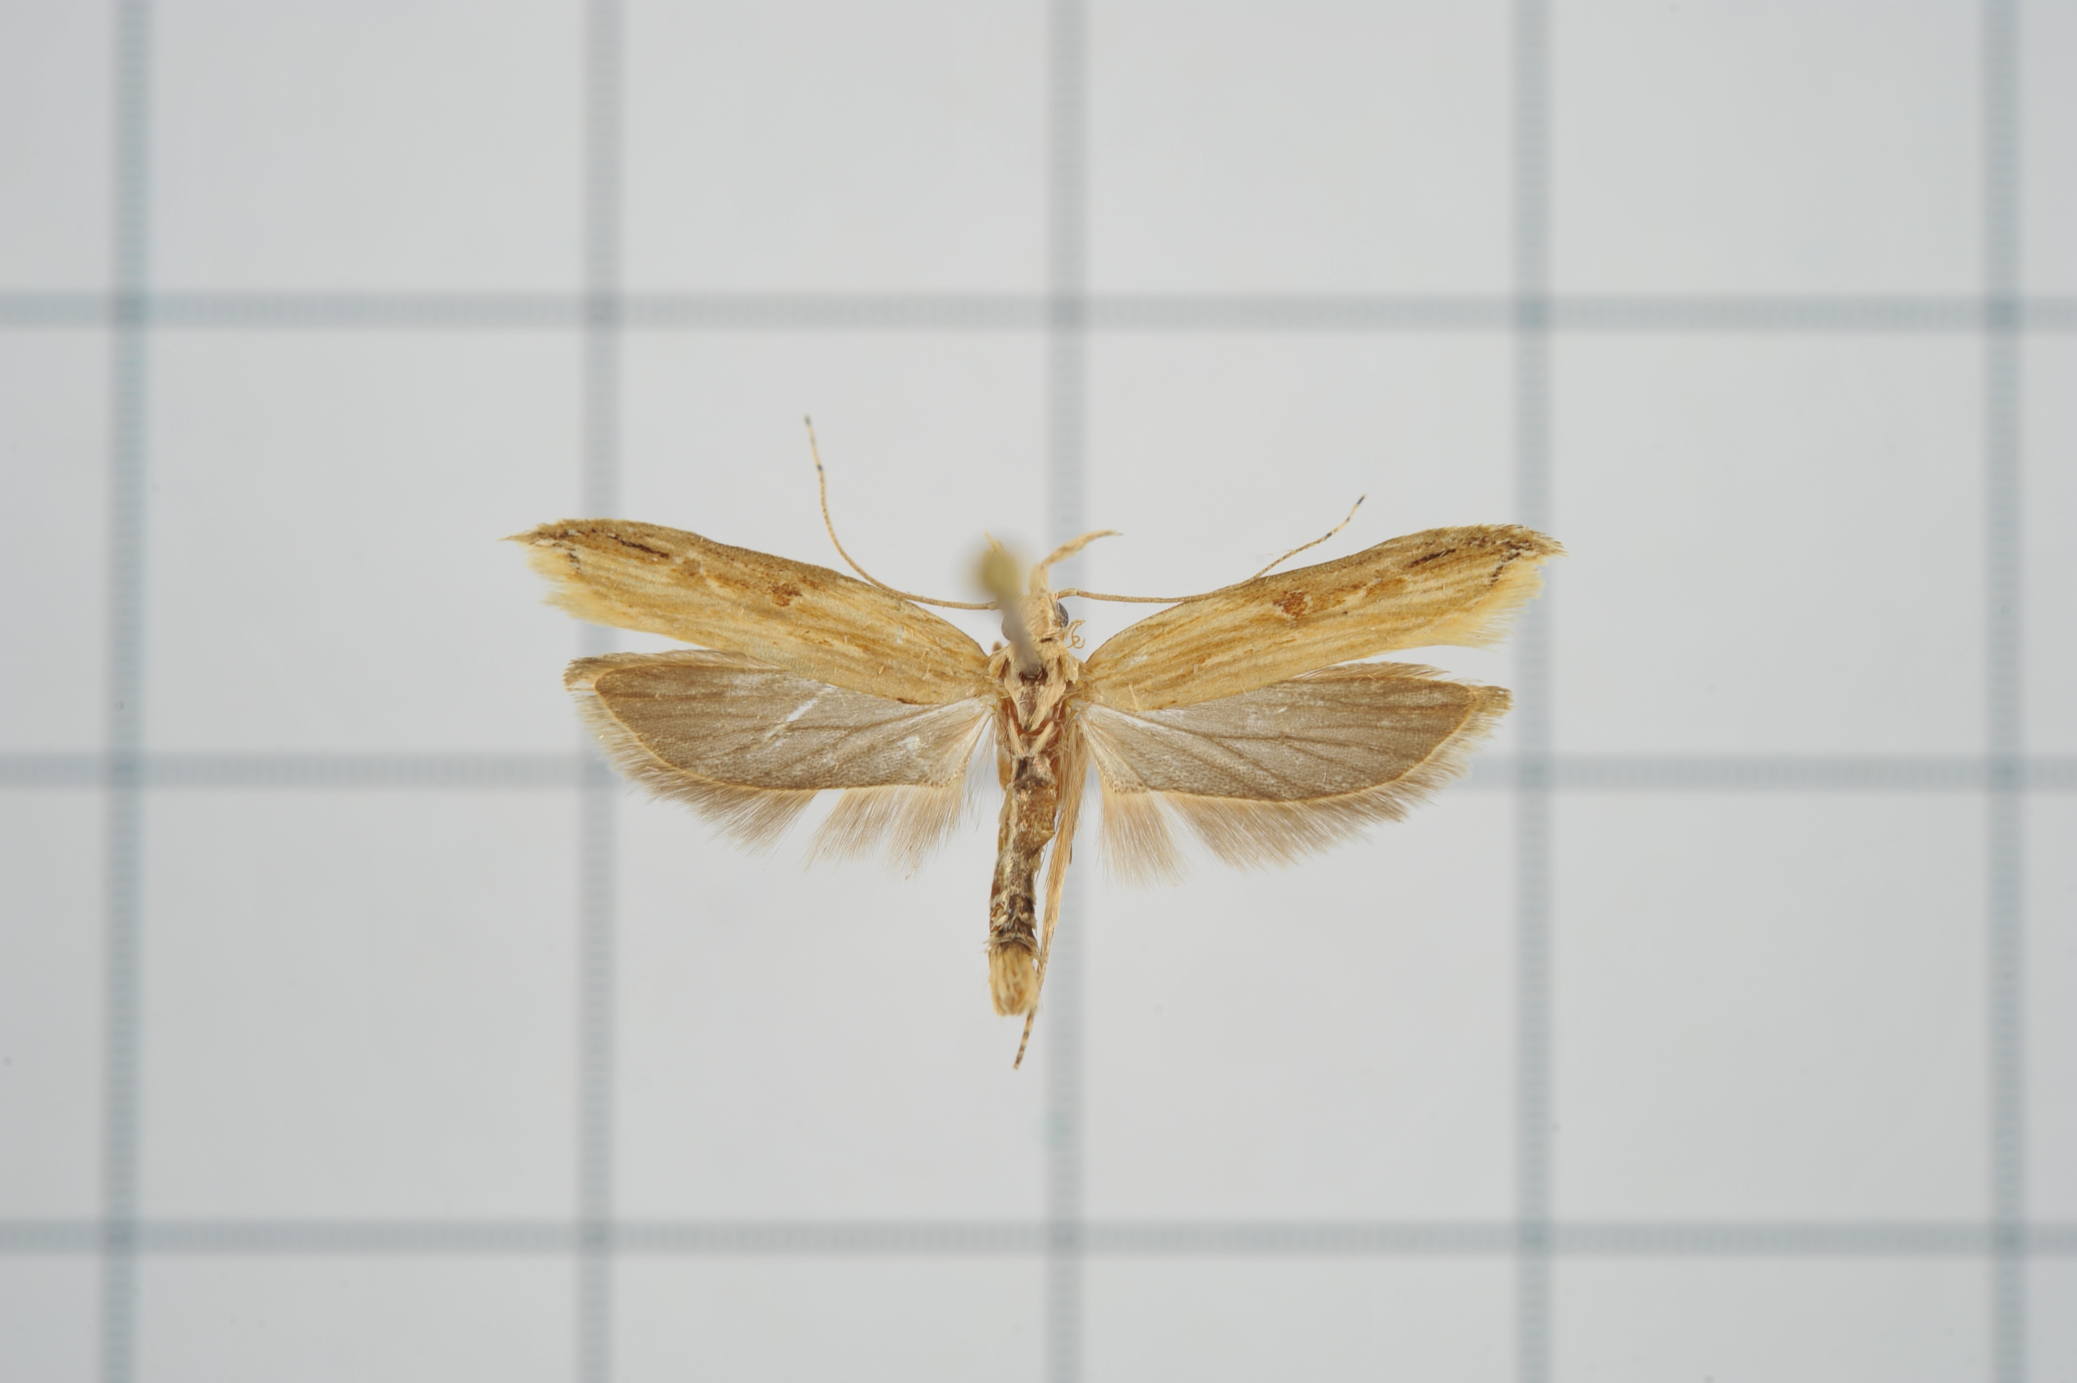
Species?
Paralida triannulata
